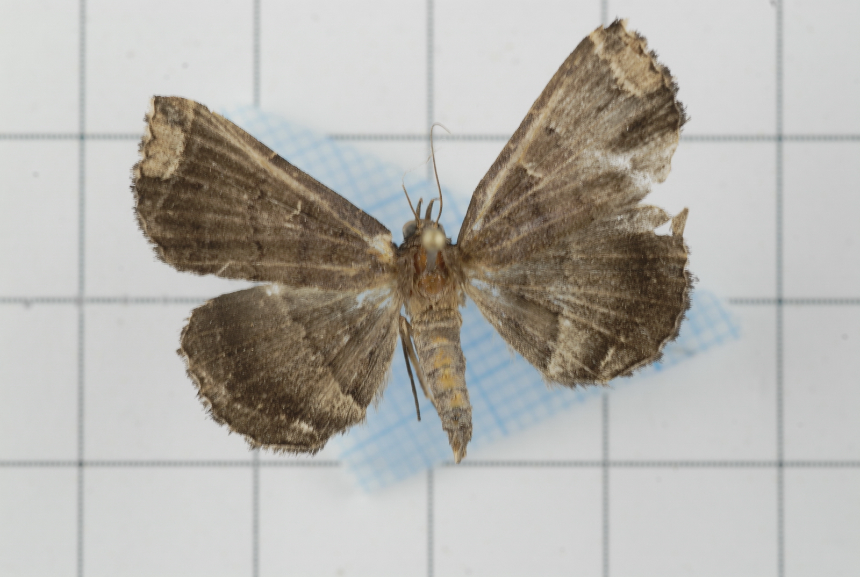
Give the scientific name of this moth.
Adrapsa quadrilinealis
